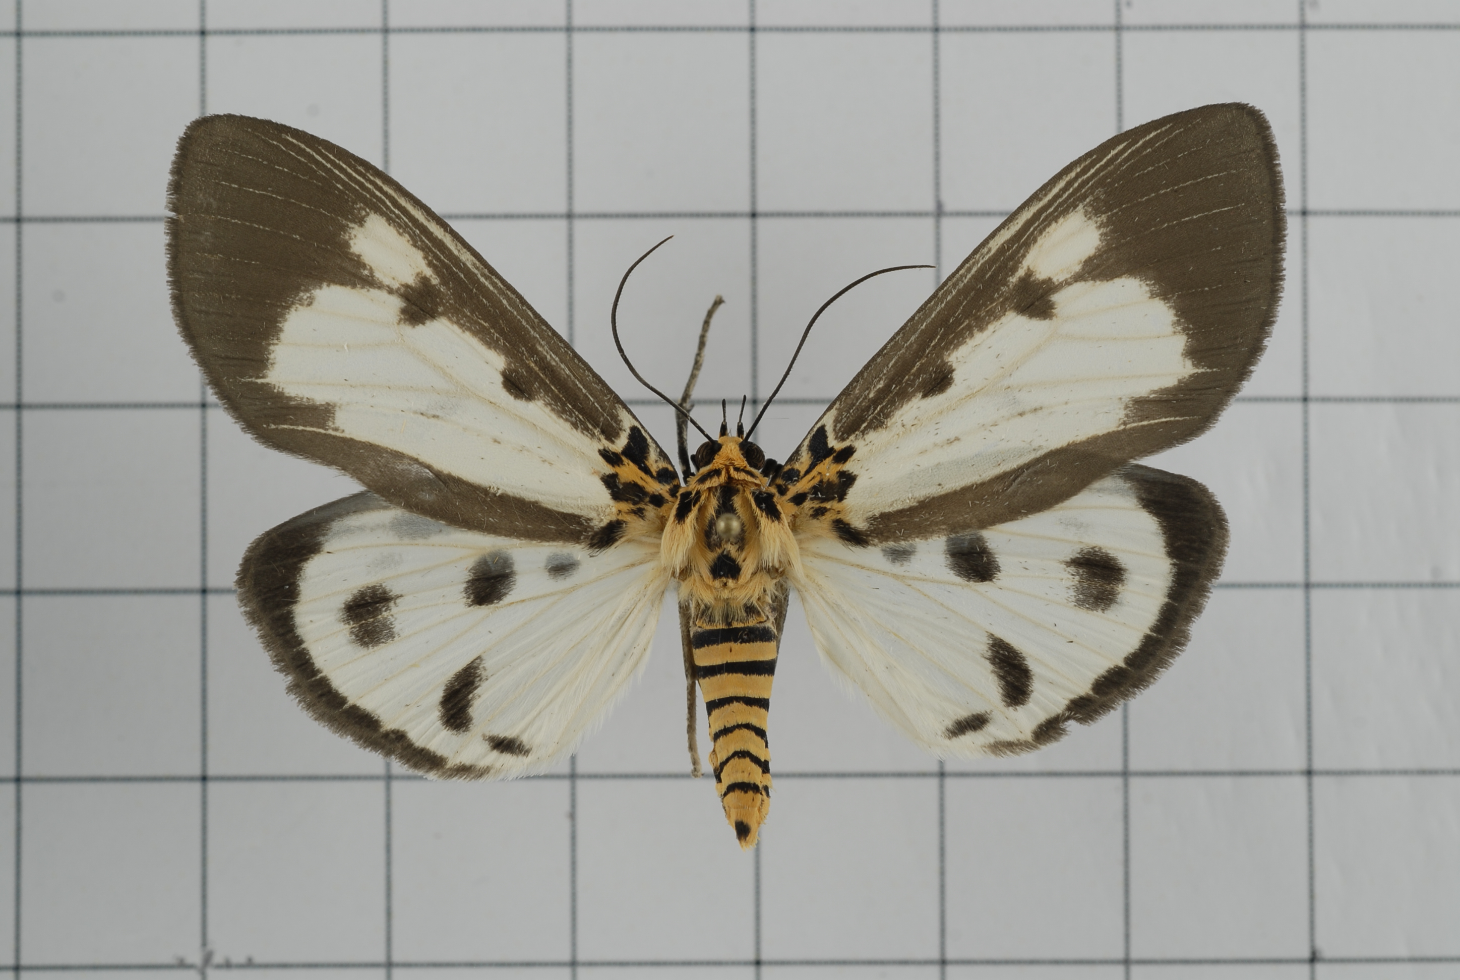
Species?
Asota plana lacteata
